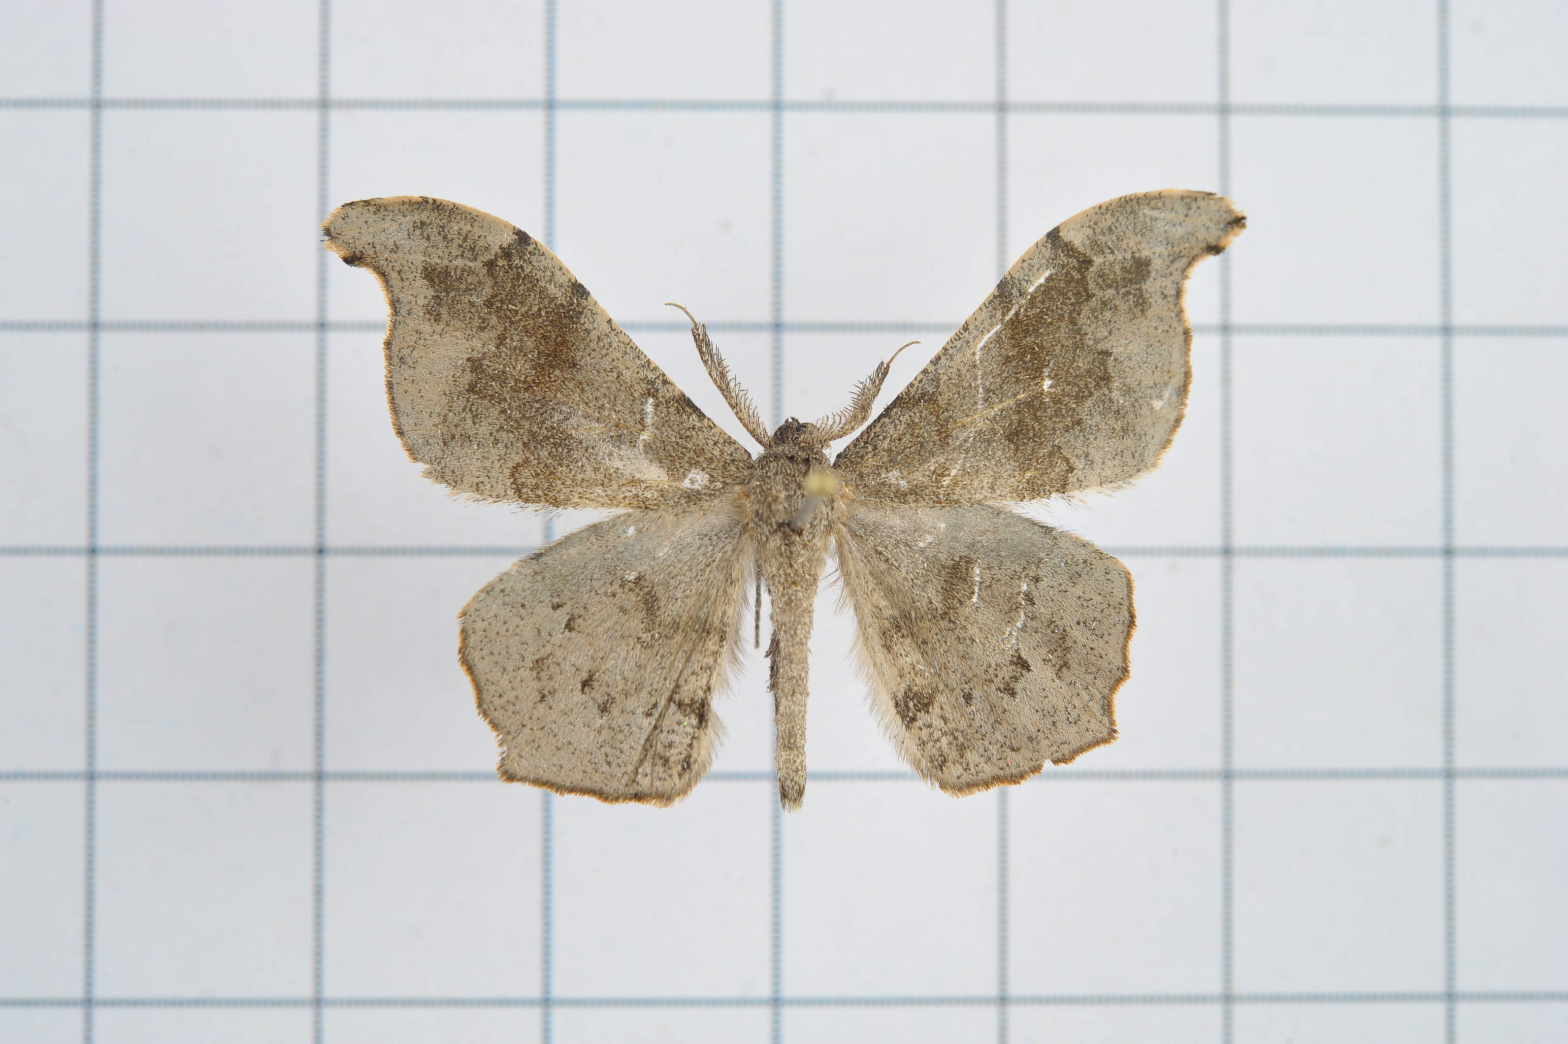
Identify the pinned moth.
Hyposidra talaca talaca
